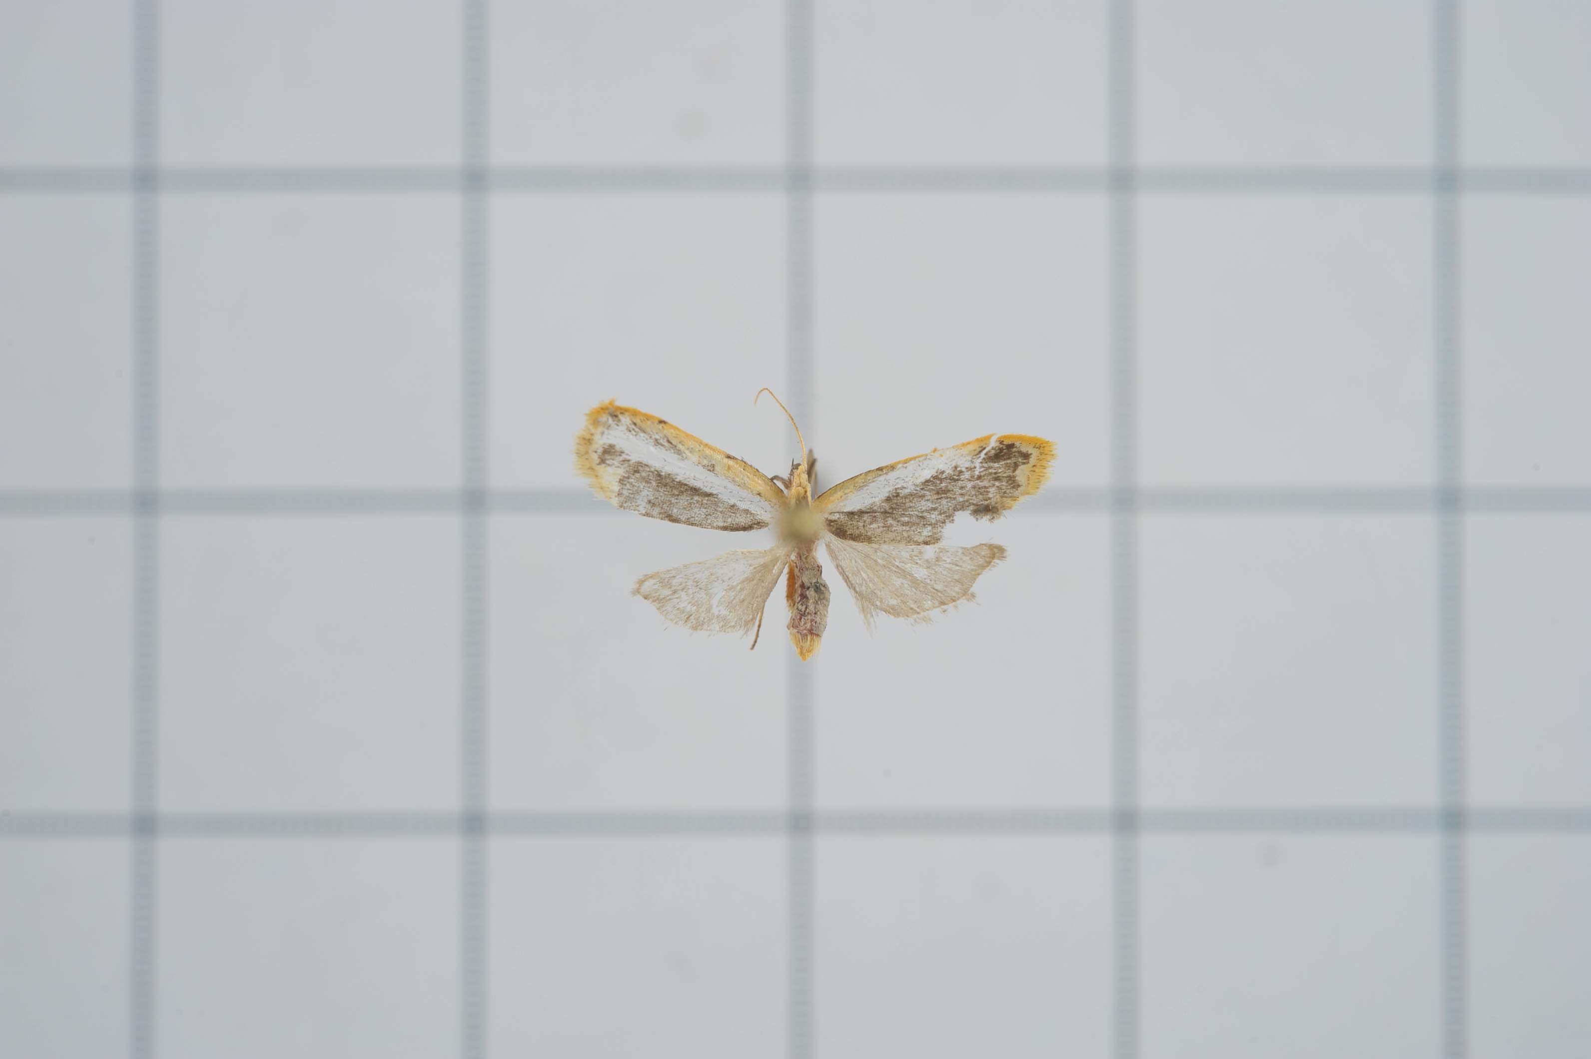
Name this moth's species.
Diduga taiwana
